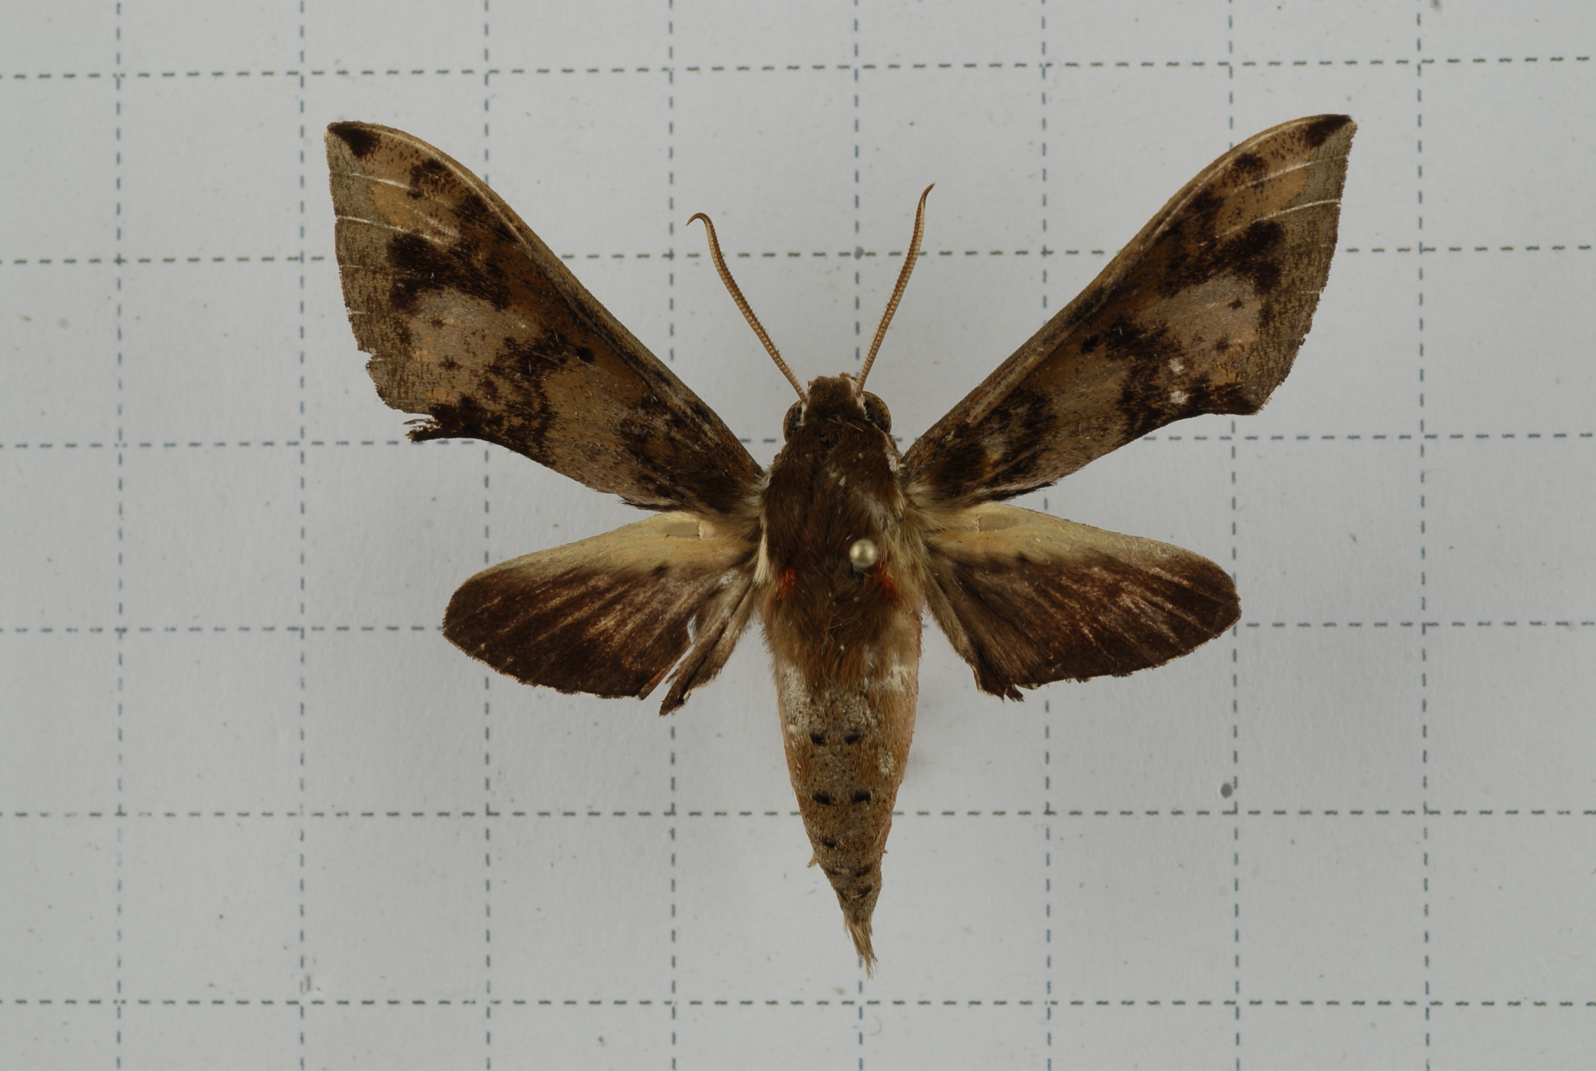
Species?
Rhagastis binoculata
